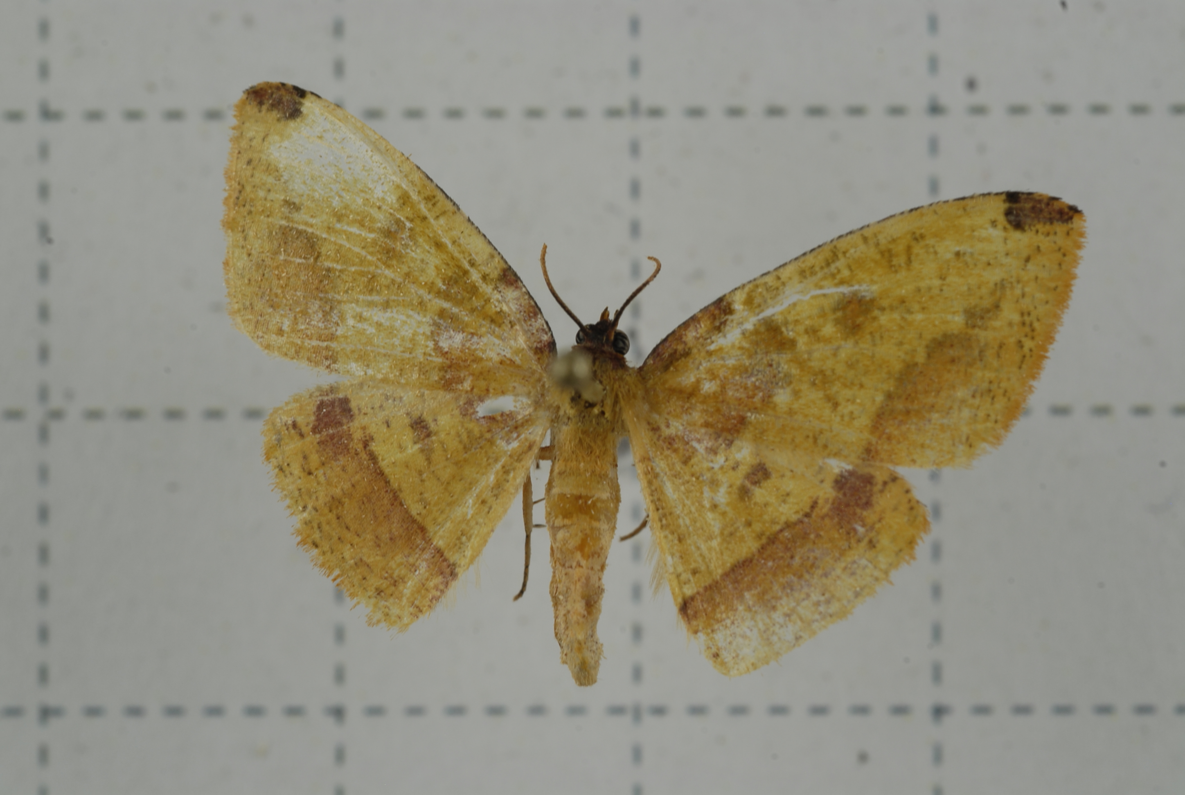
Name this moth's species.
Heterolocha coccinea
